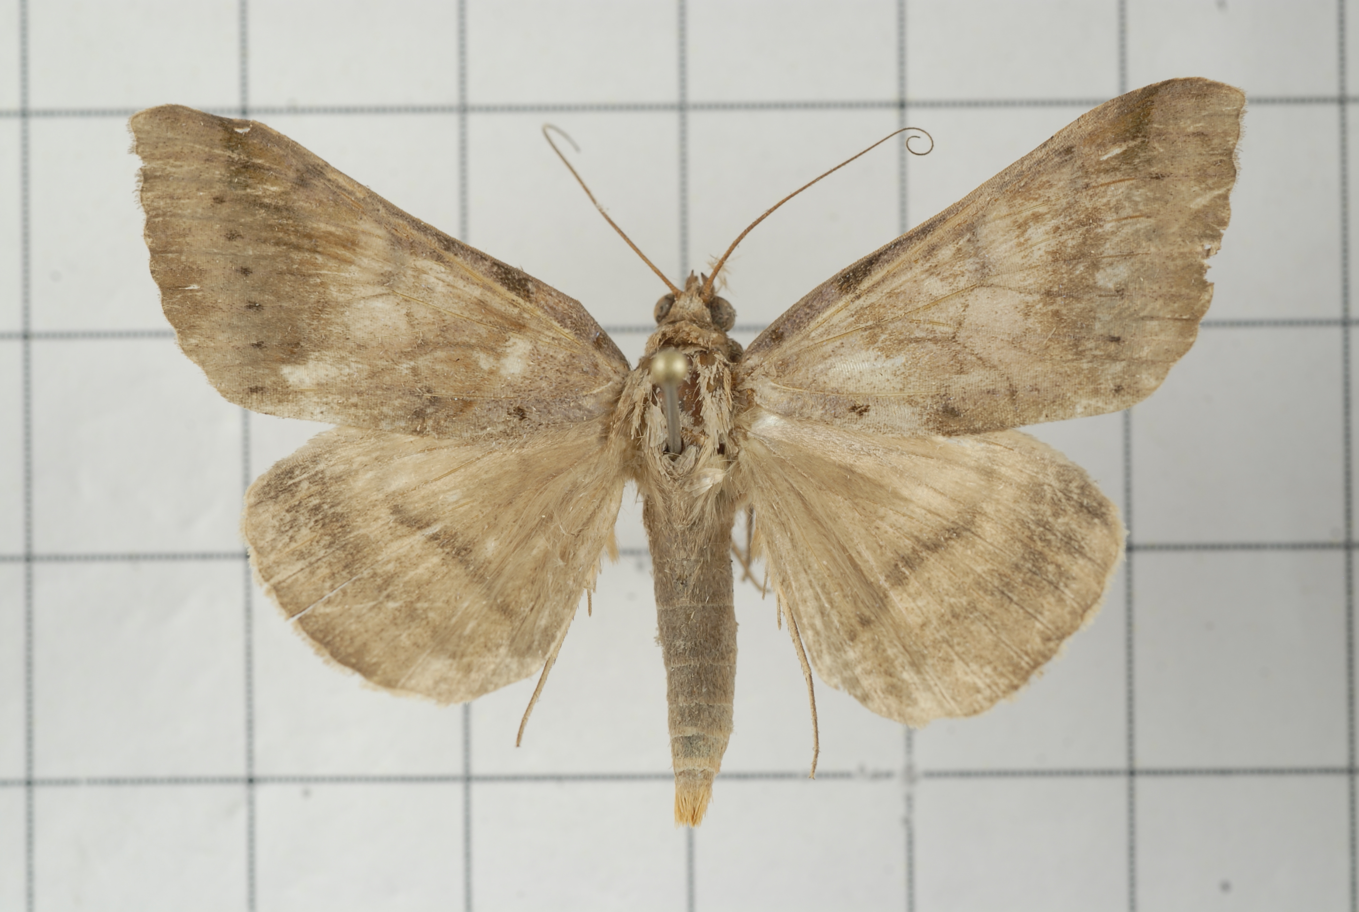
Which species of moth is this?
Mocis undata
